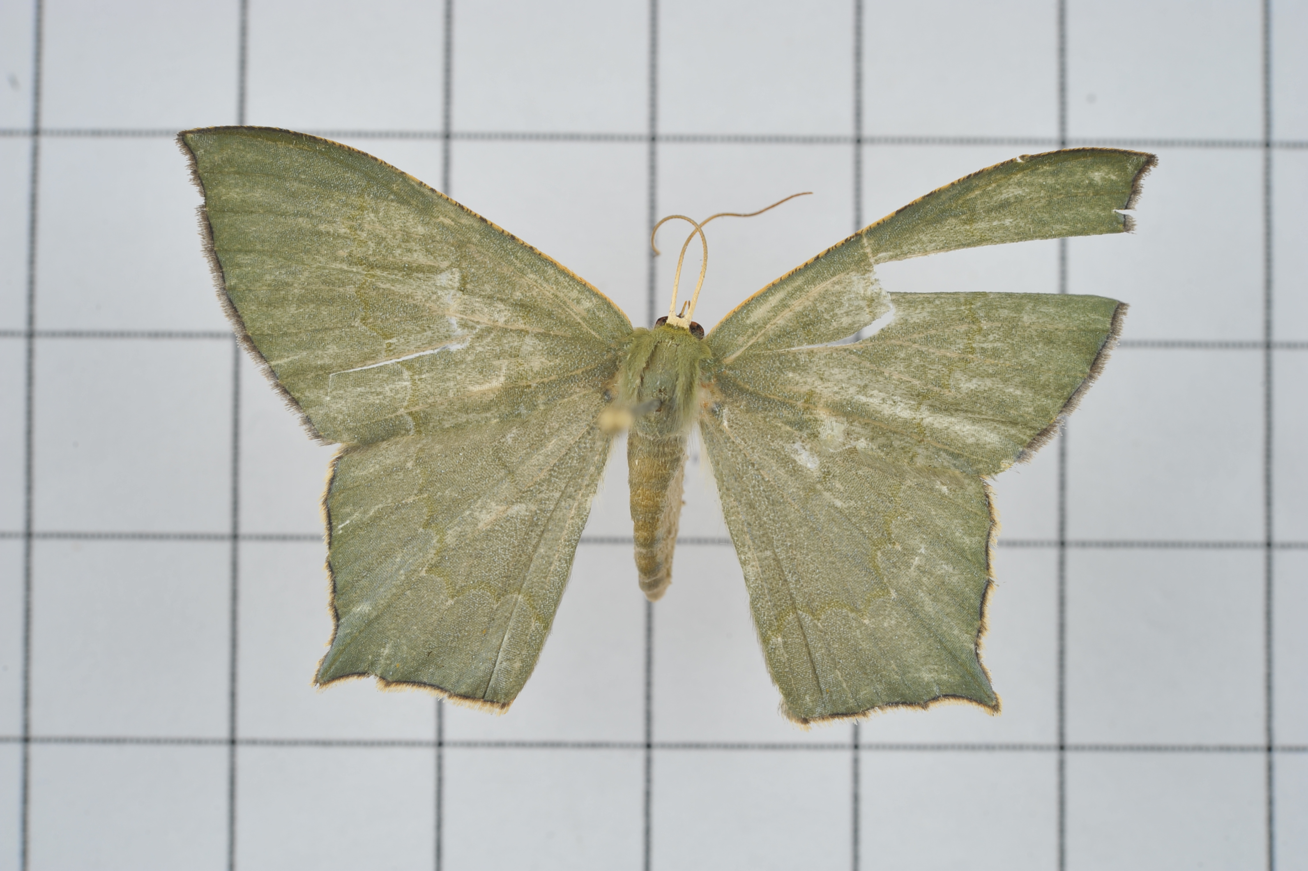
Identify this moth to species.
Maxates sinuolata
